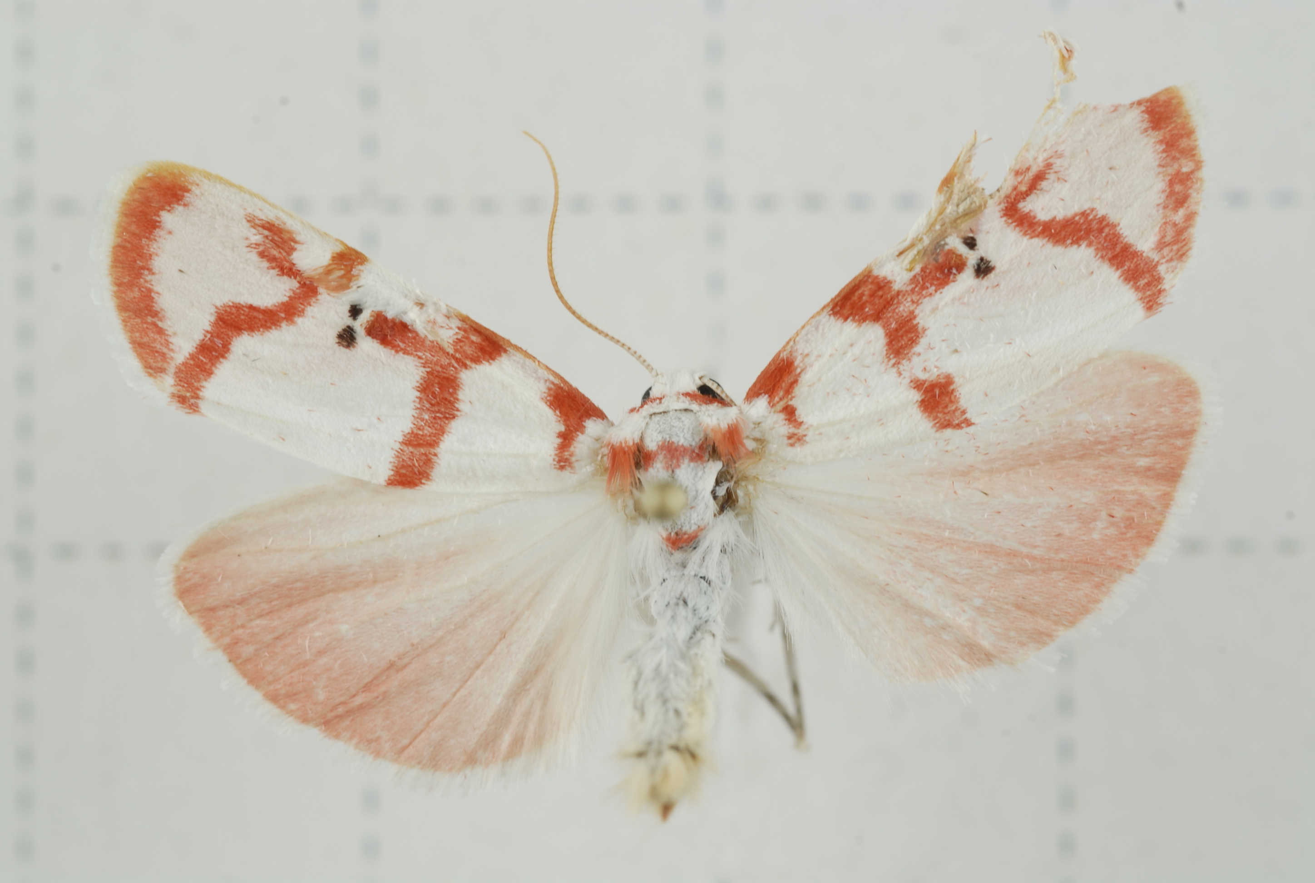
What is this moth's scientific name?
Cyana hamata hamata
